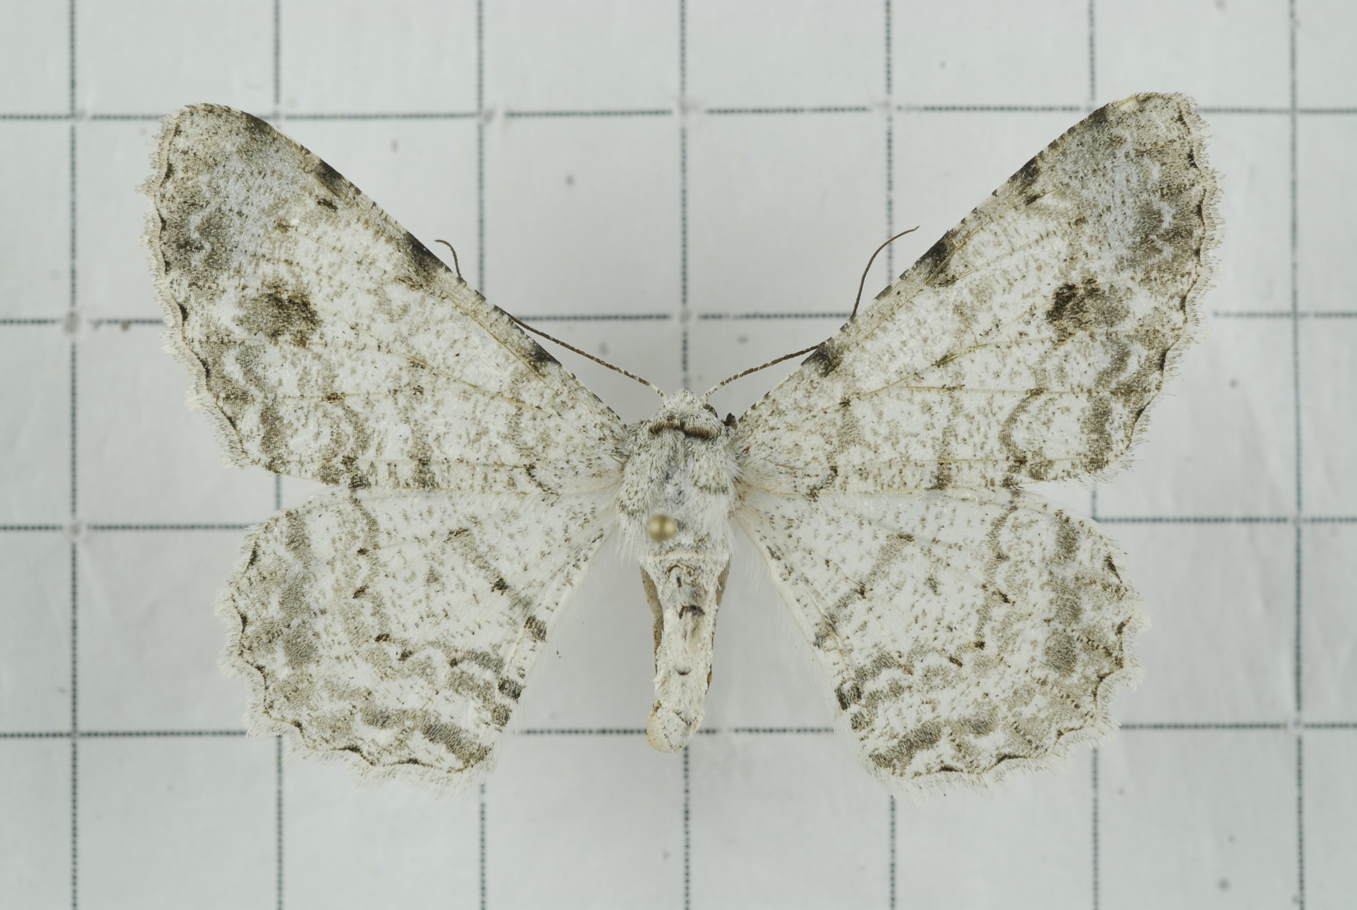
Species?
Lassaba parvalbidaria parvalbidaria
